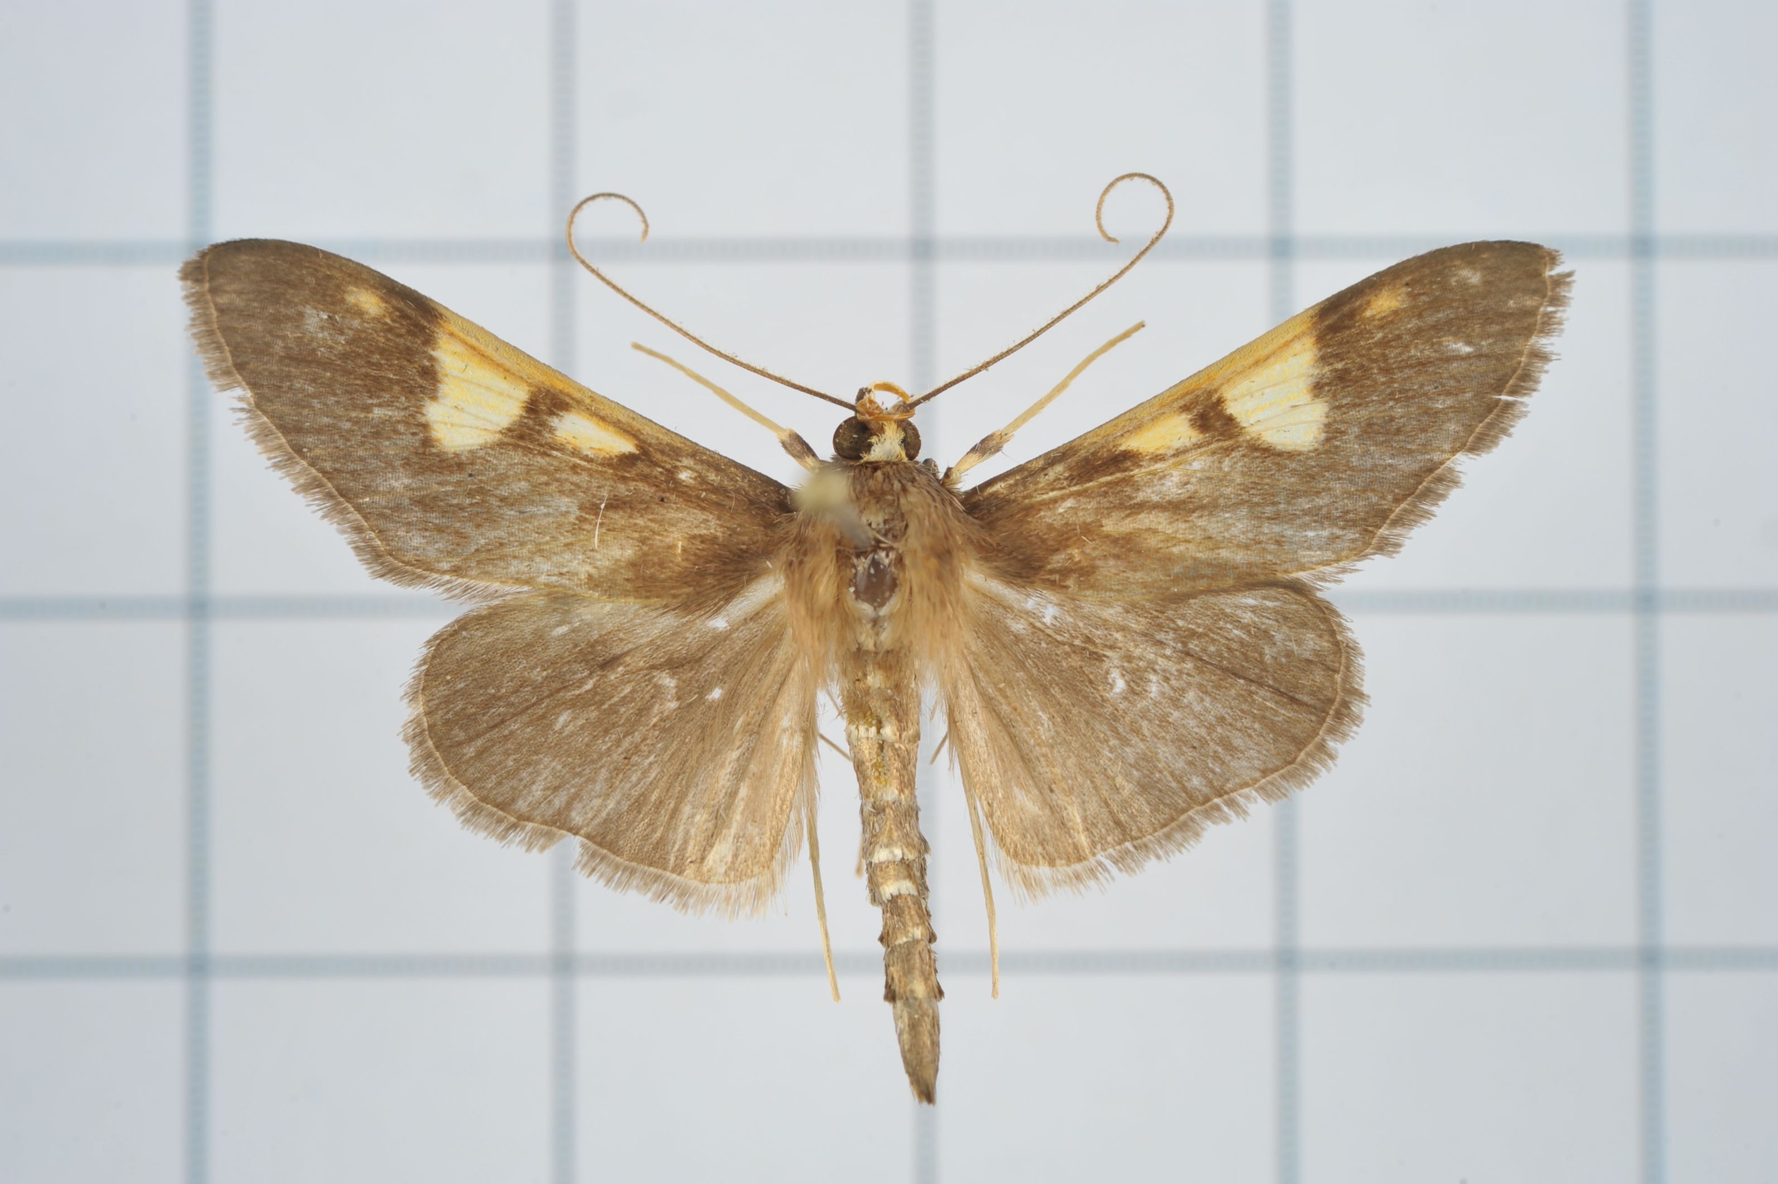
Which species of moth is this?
Analthes insignis
